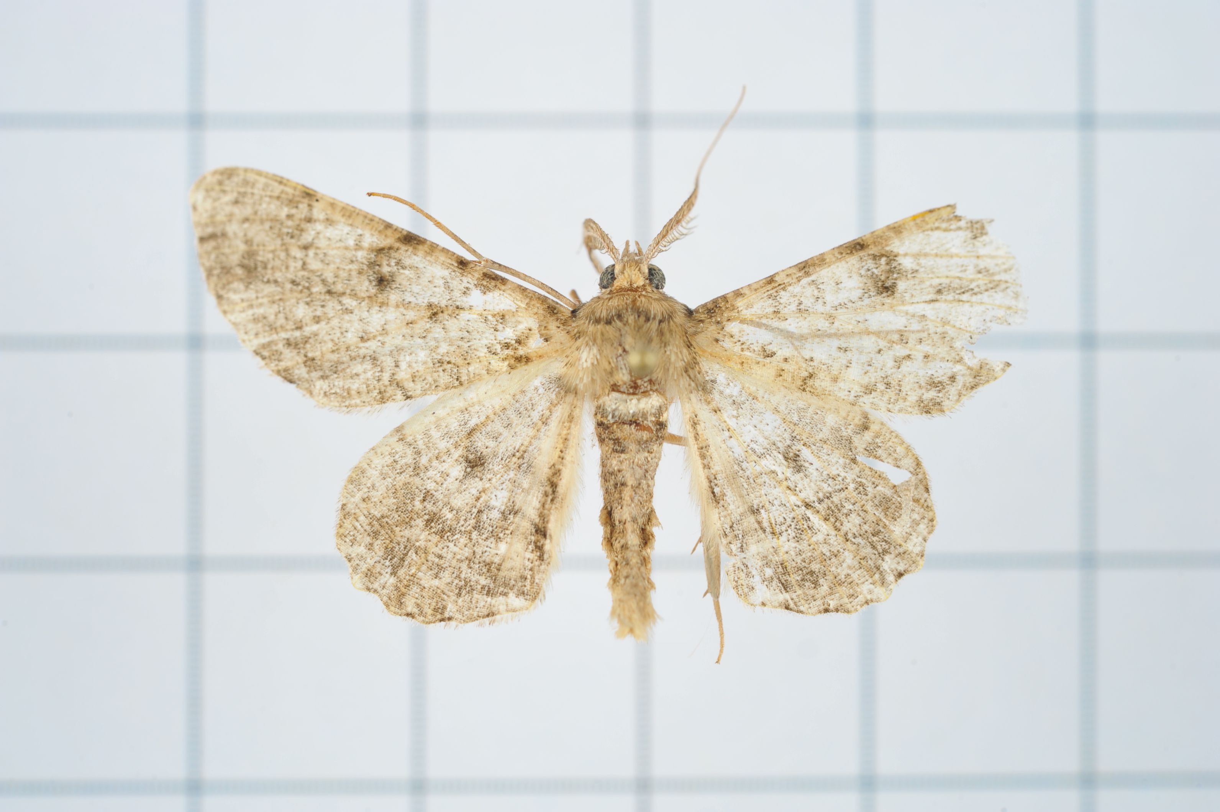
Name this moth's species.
Cleora alienaria
